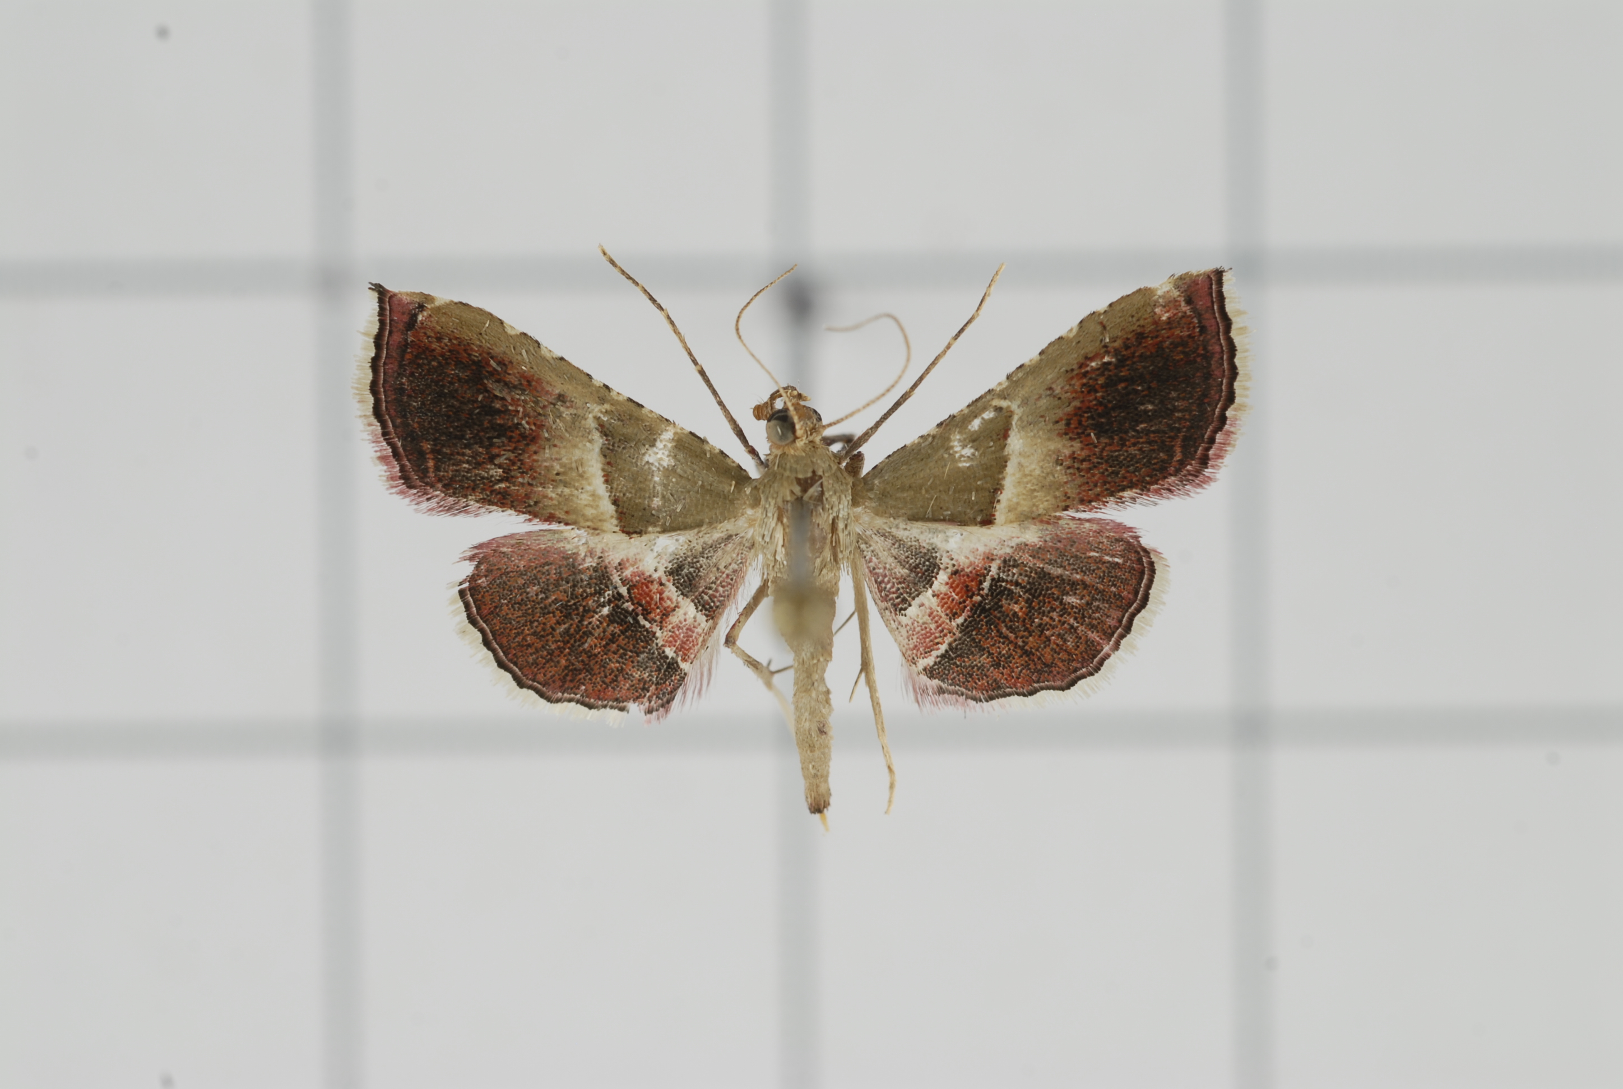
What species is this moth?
Endotricha ruminalis
